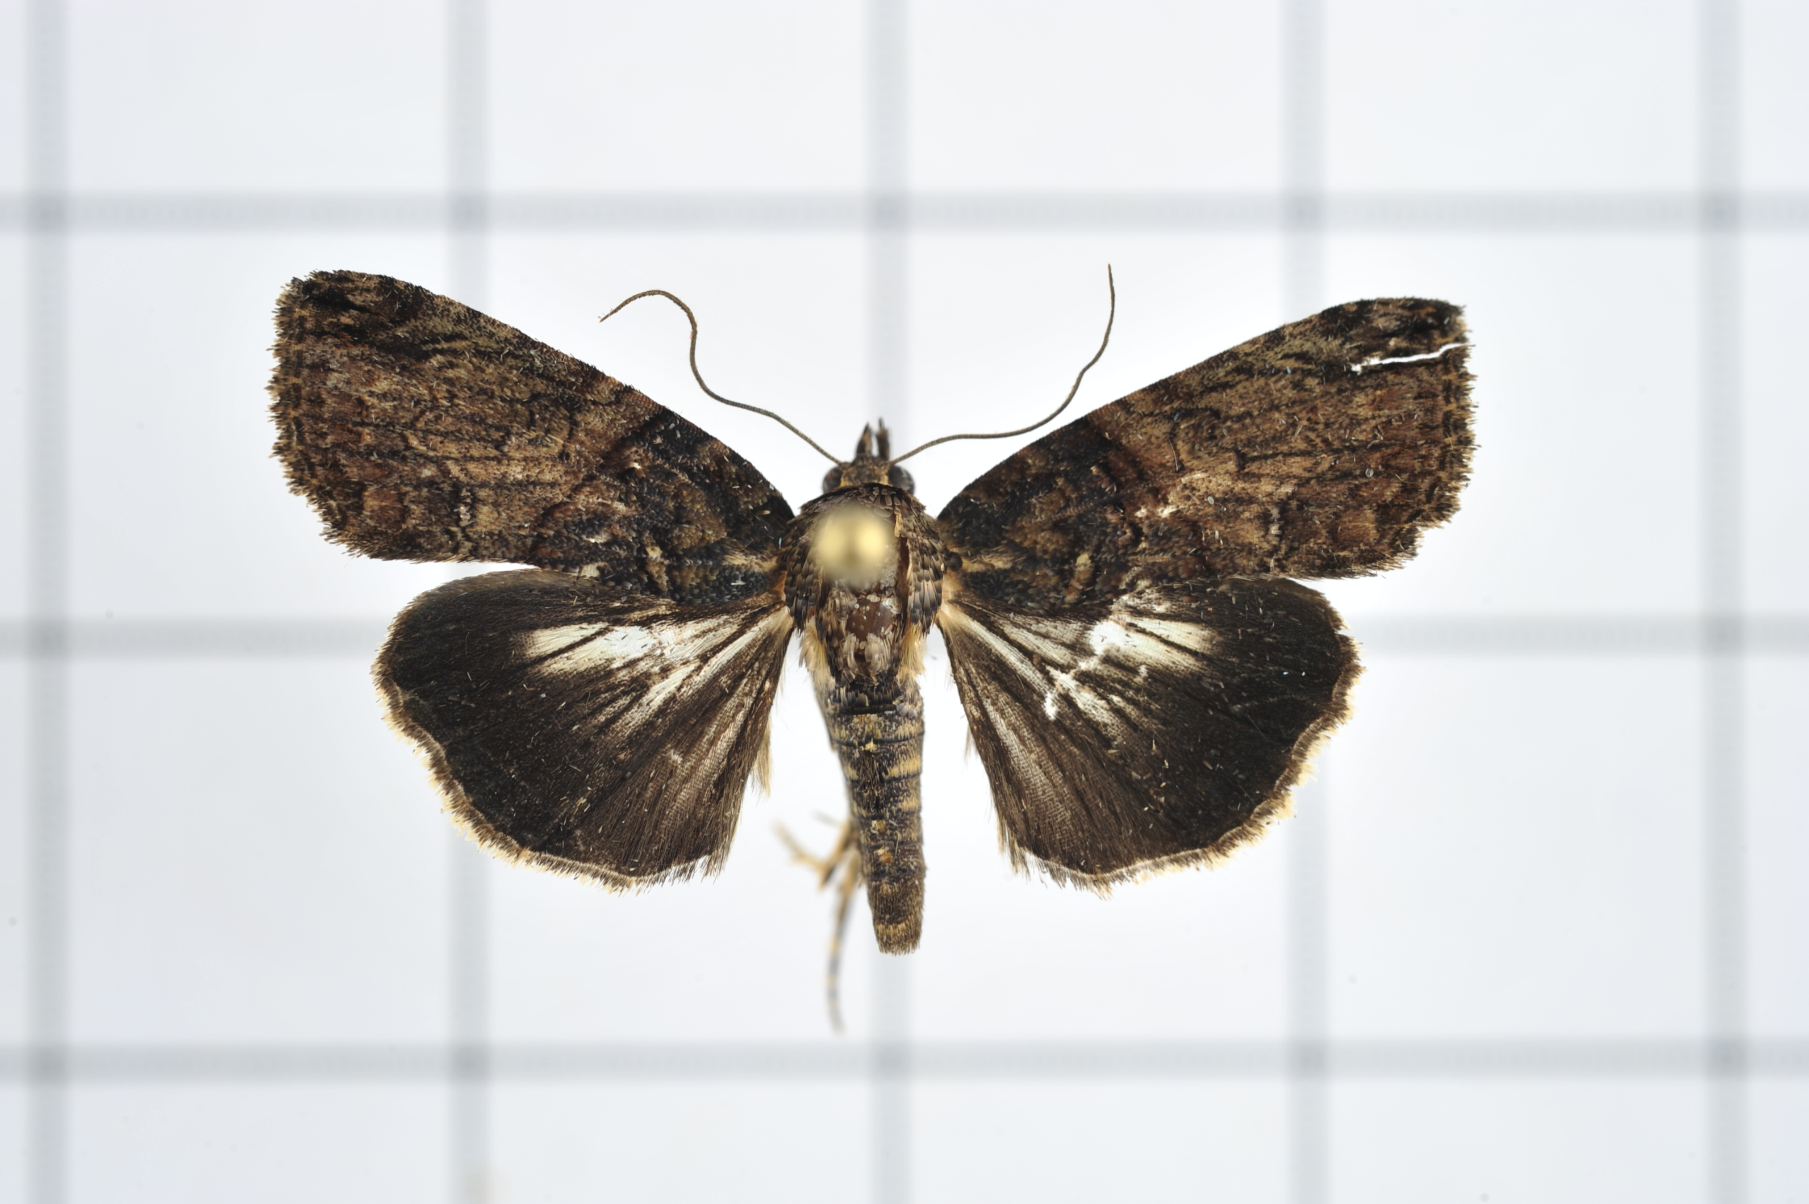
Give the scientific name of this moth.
Lophoptera phaeobasis
